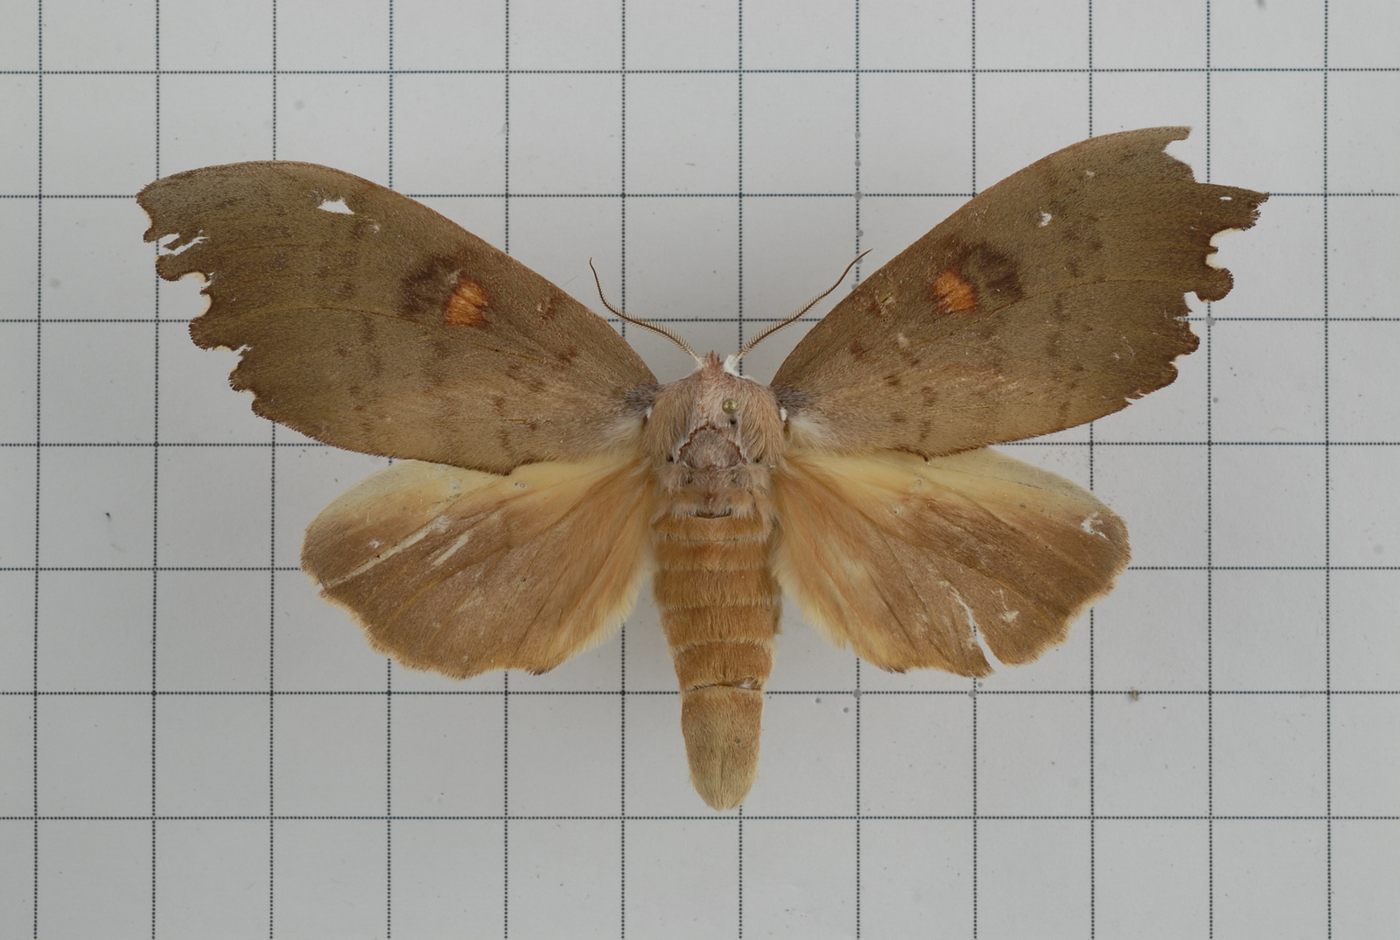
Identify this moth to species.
Euhampsonia formosana
